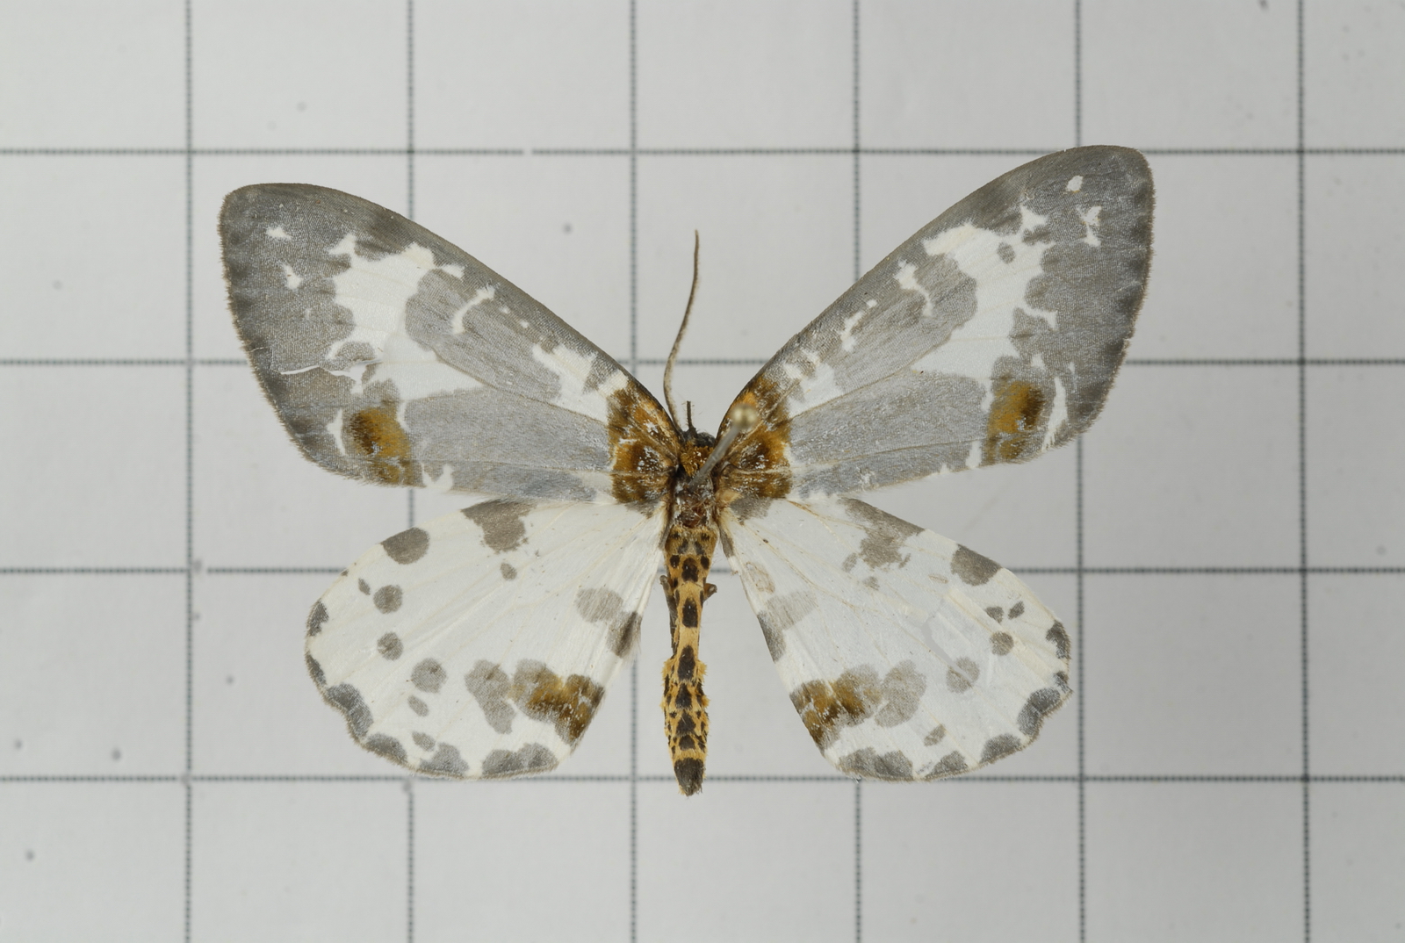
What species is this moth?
Abraxas submartiaria
